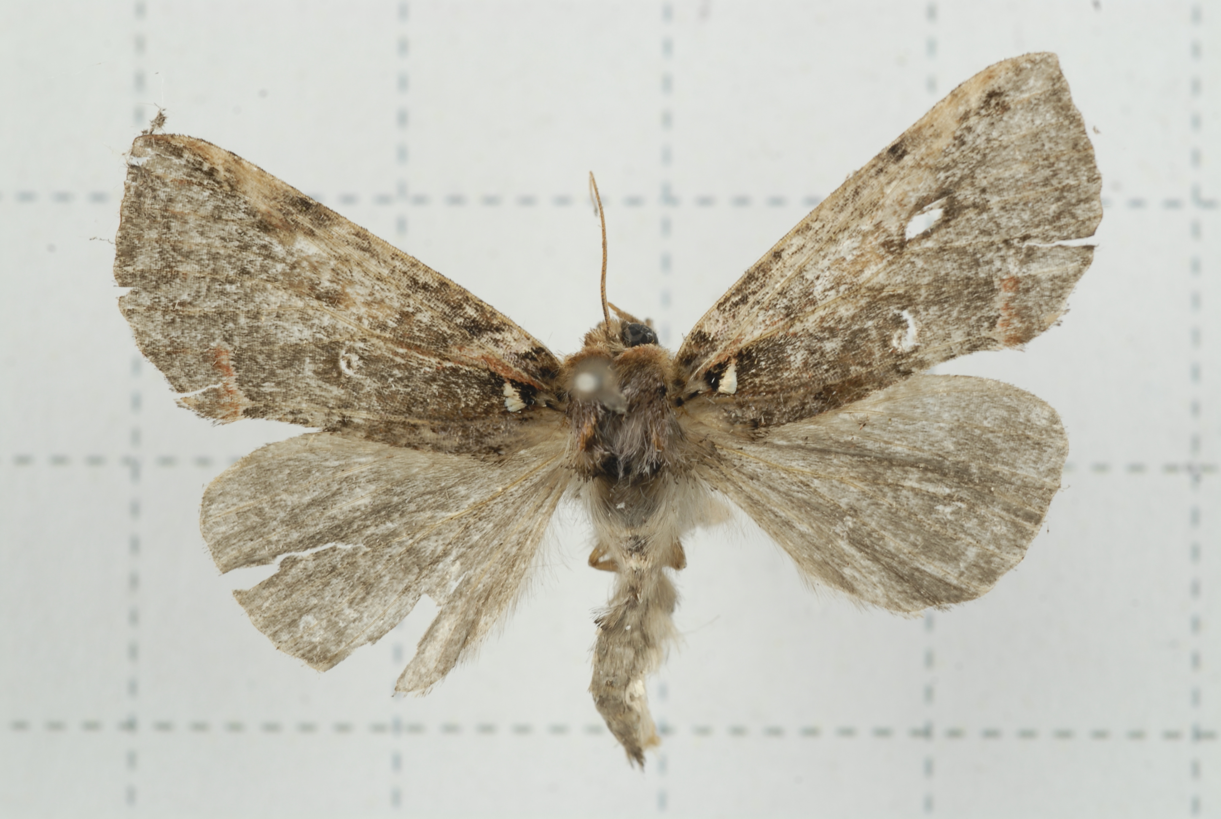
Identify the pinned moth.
Habrosyne albipuncta
